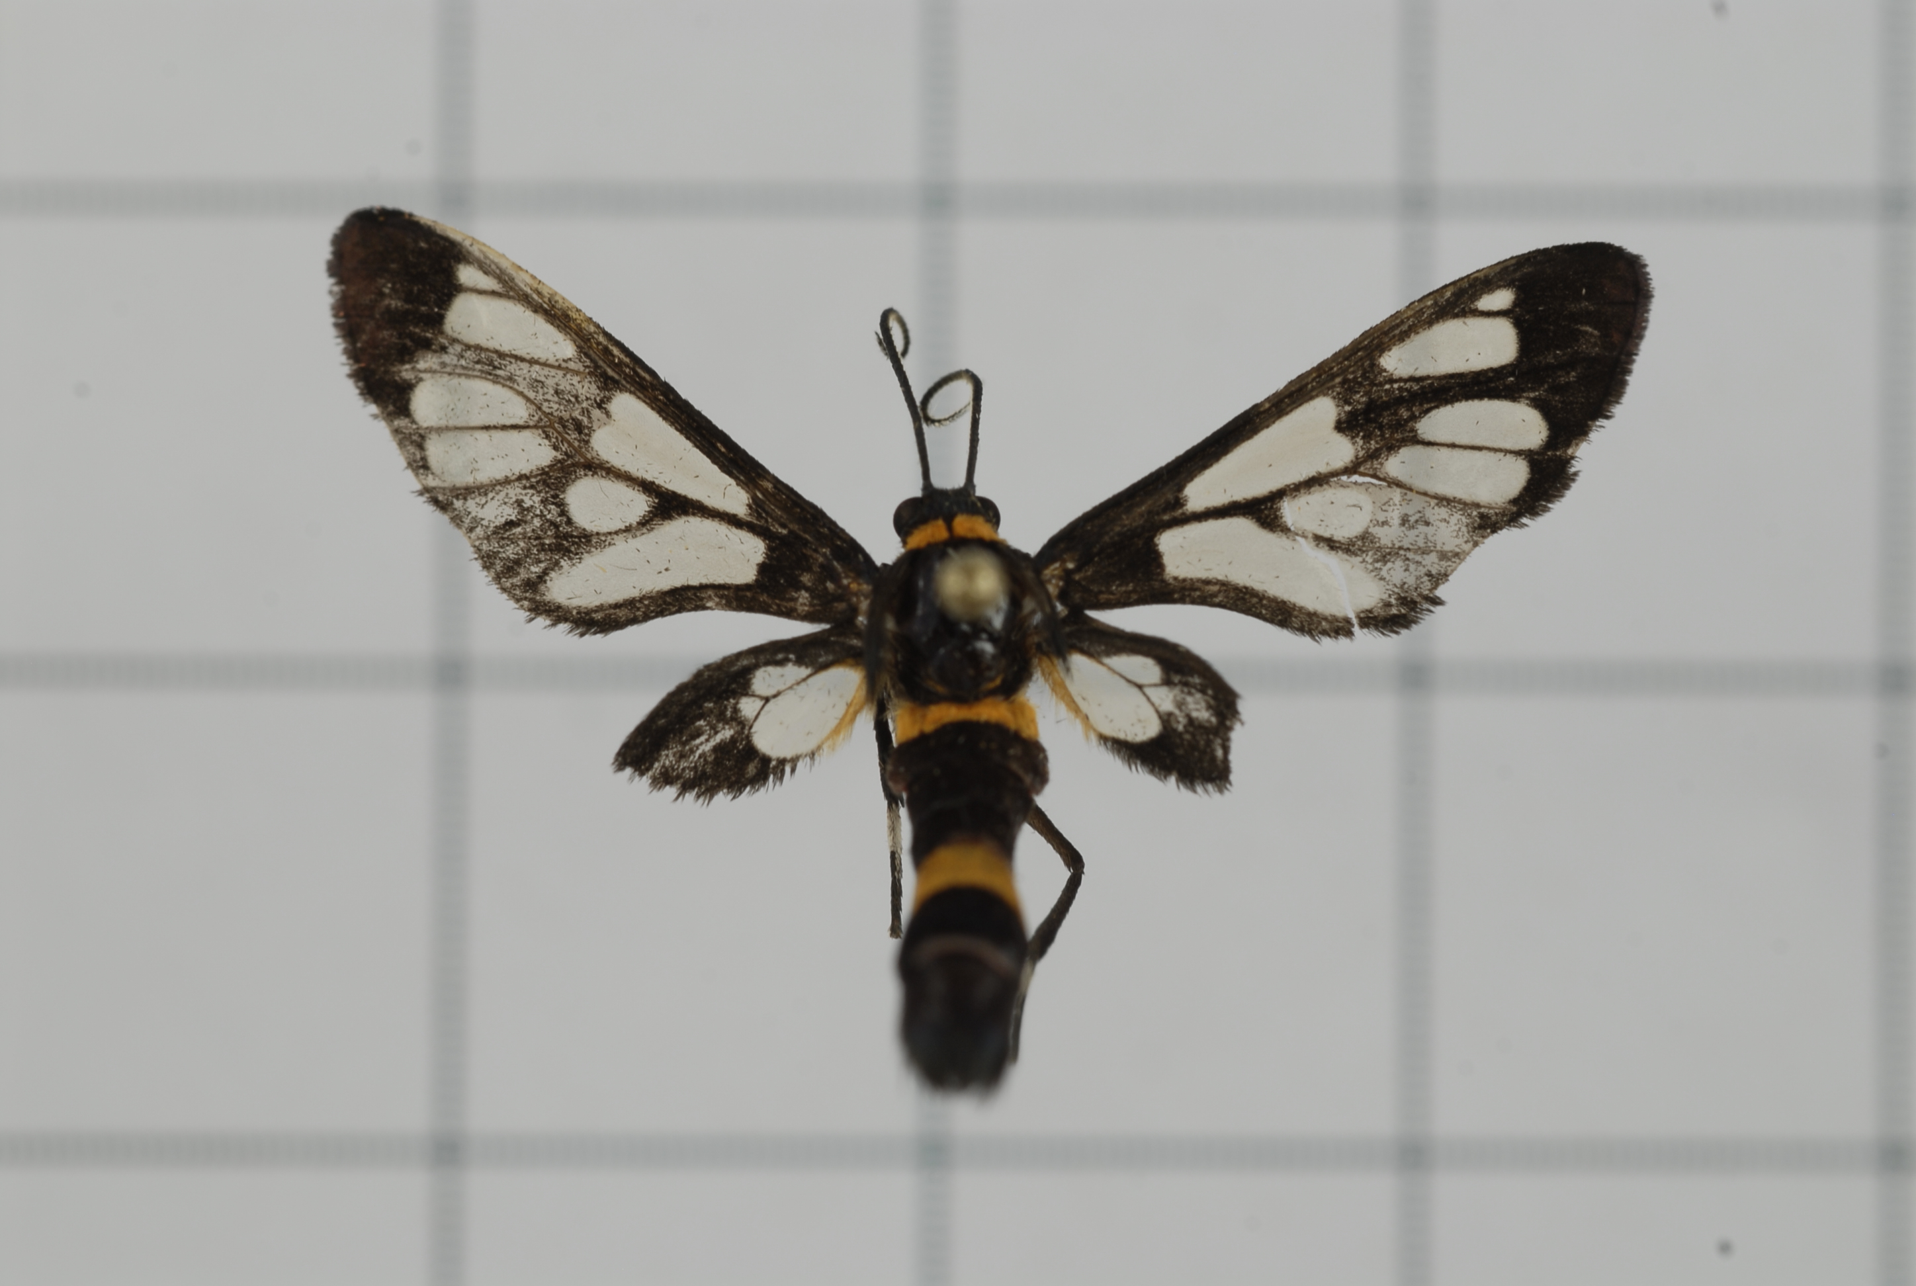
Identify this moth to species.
Syntomoides imaon
